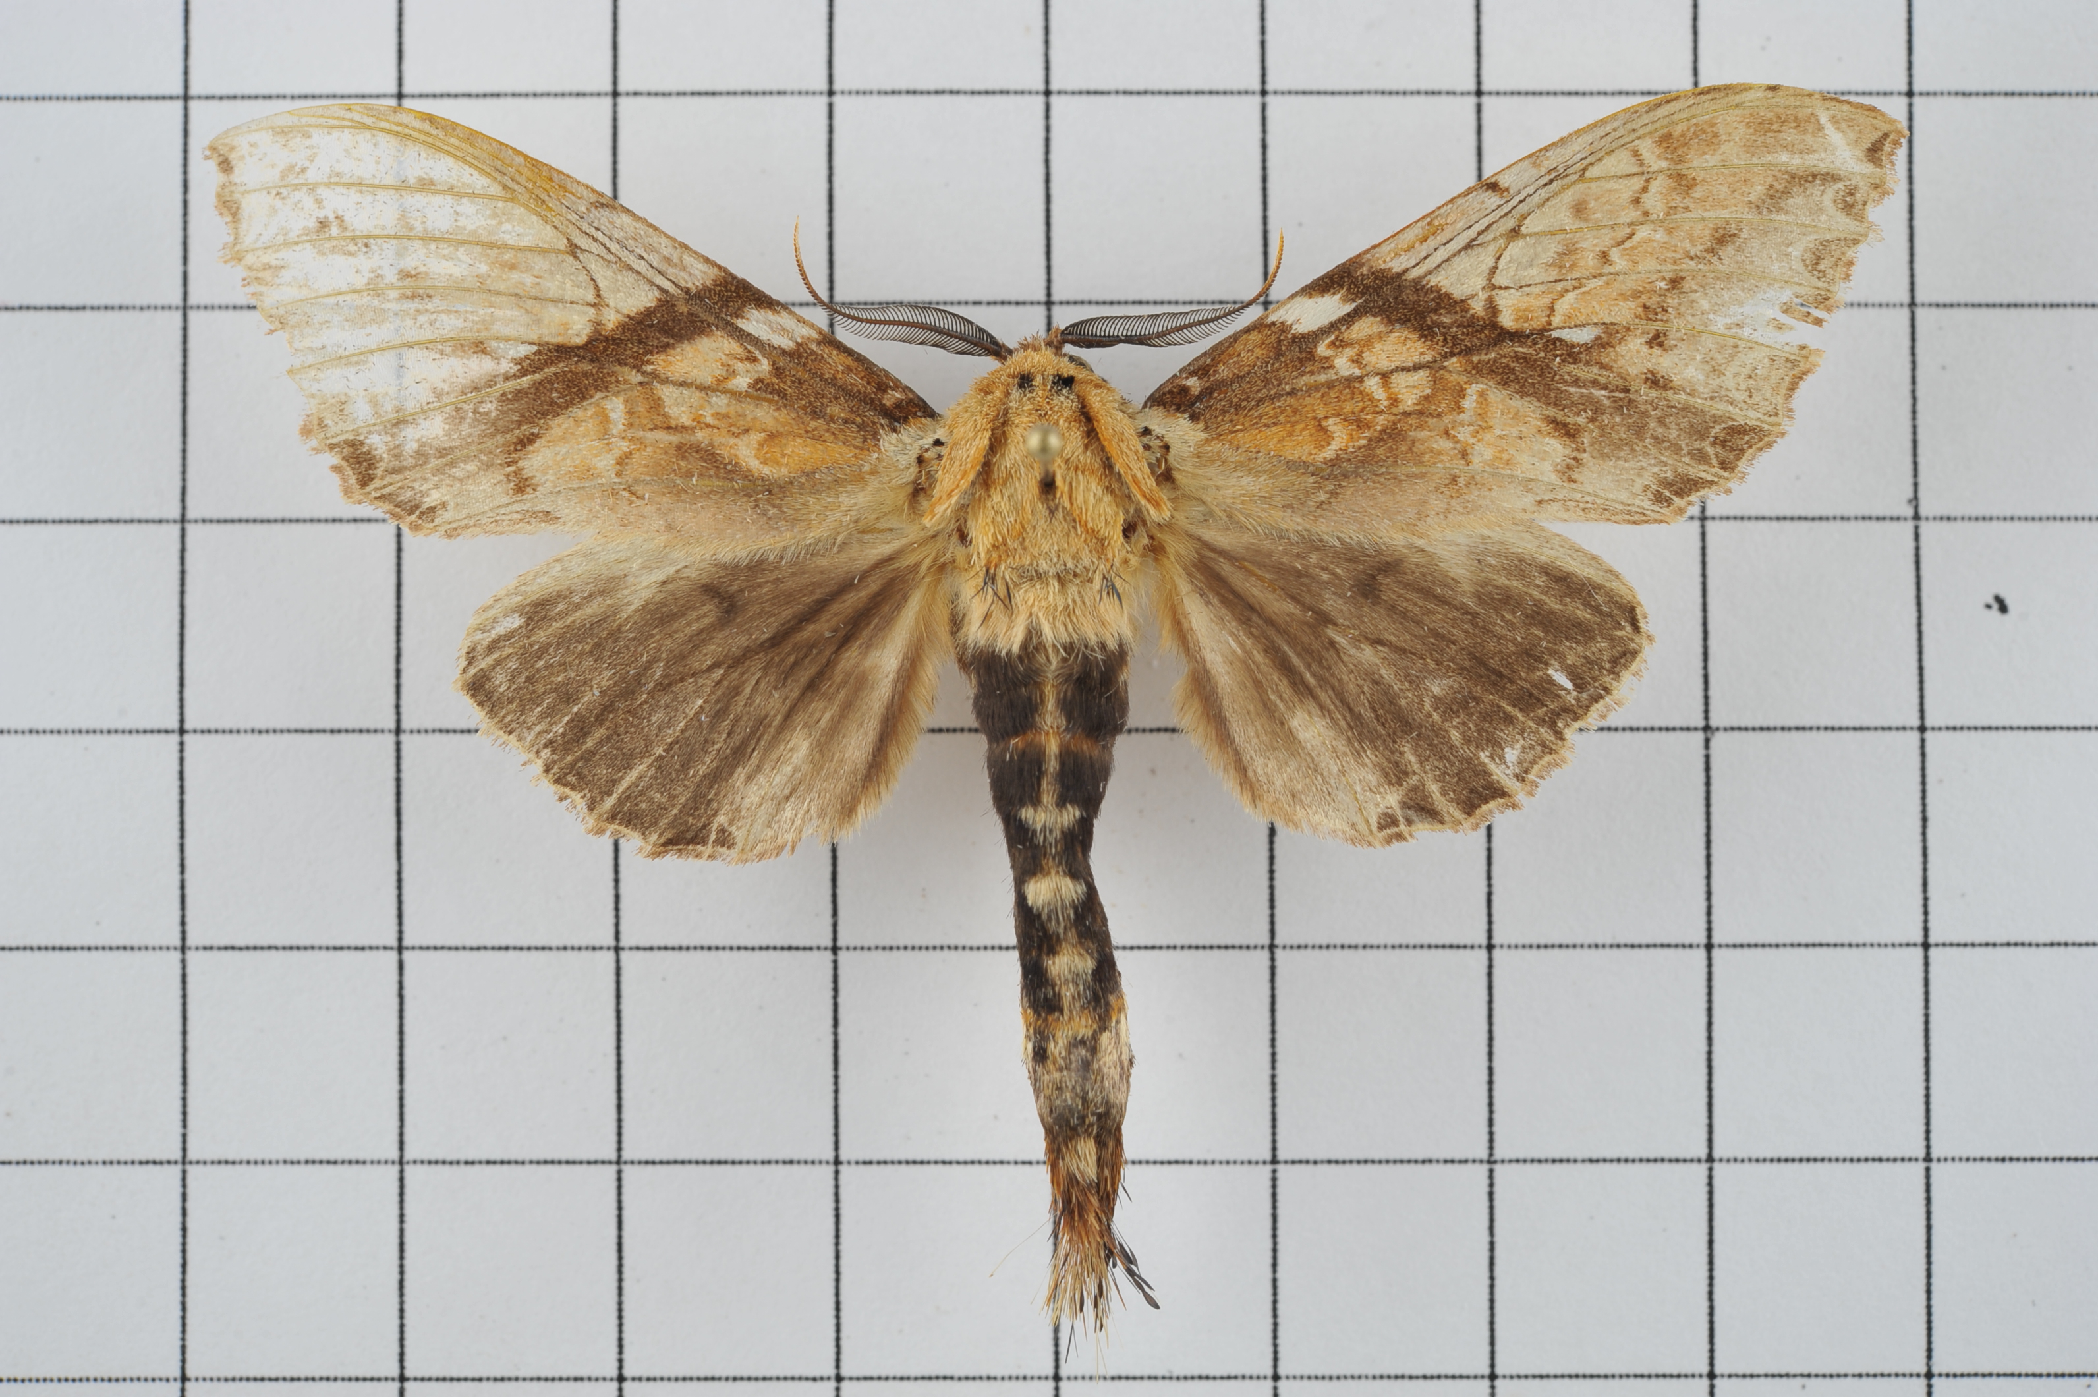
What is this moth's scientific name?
Dudusa nobilis
